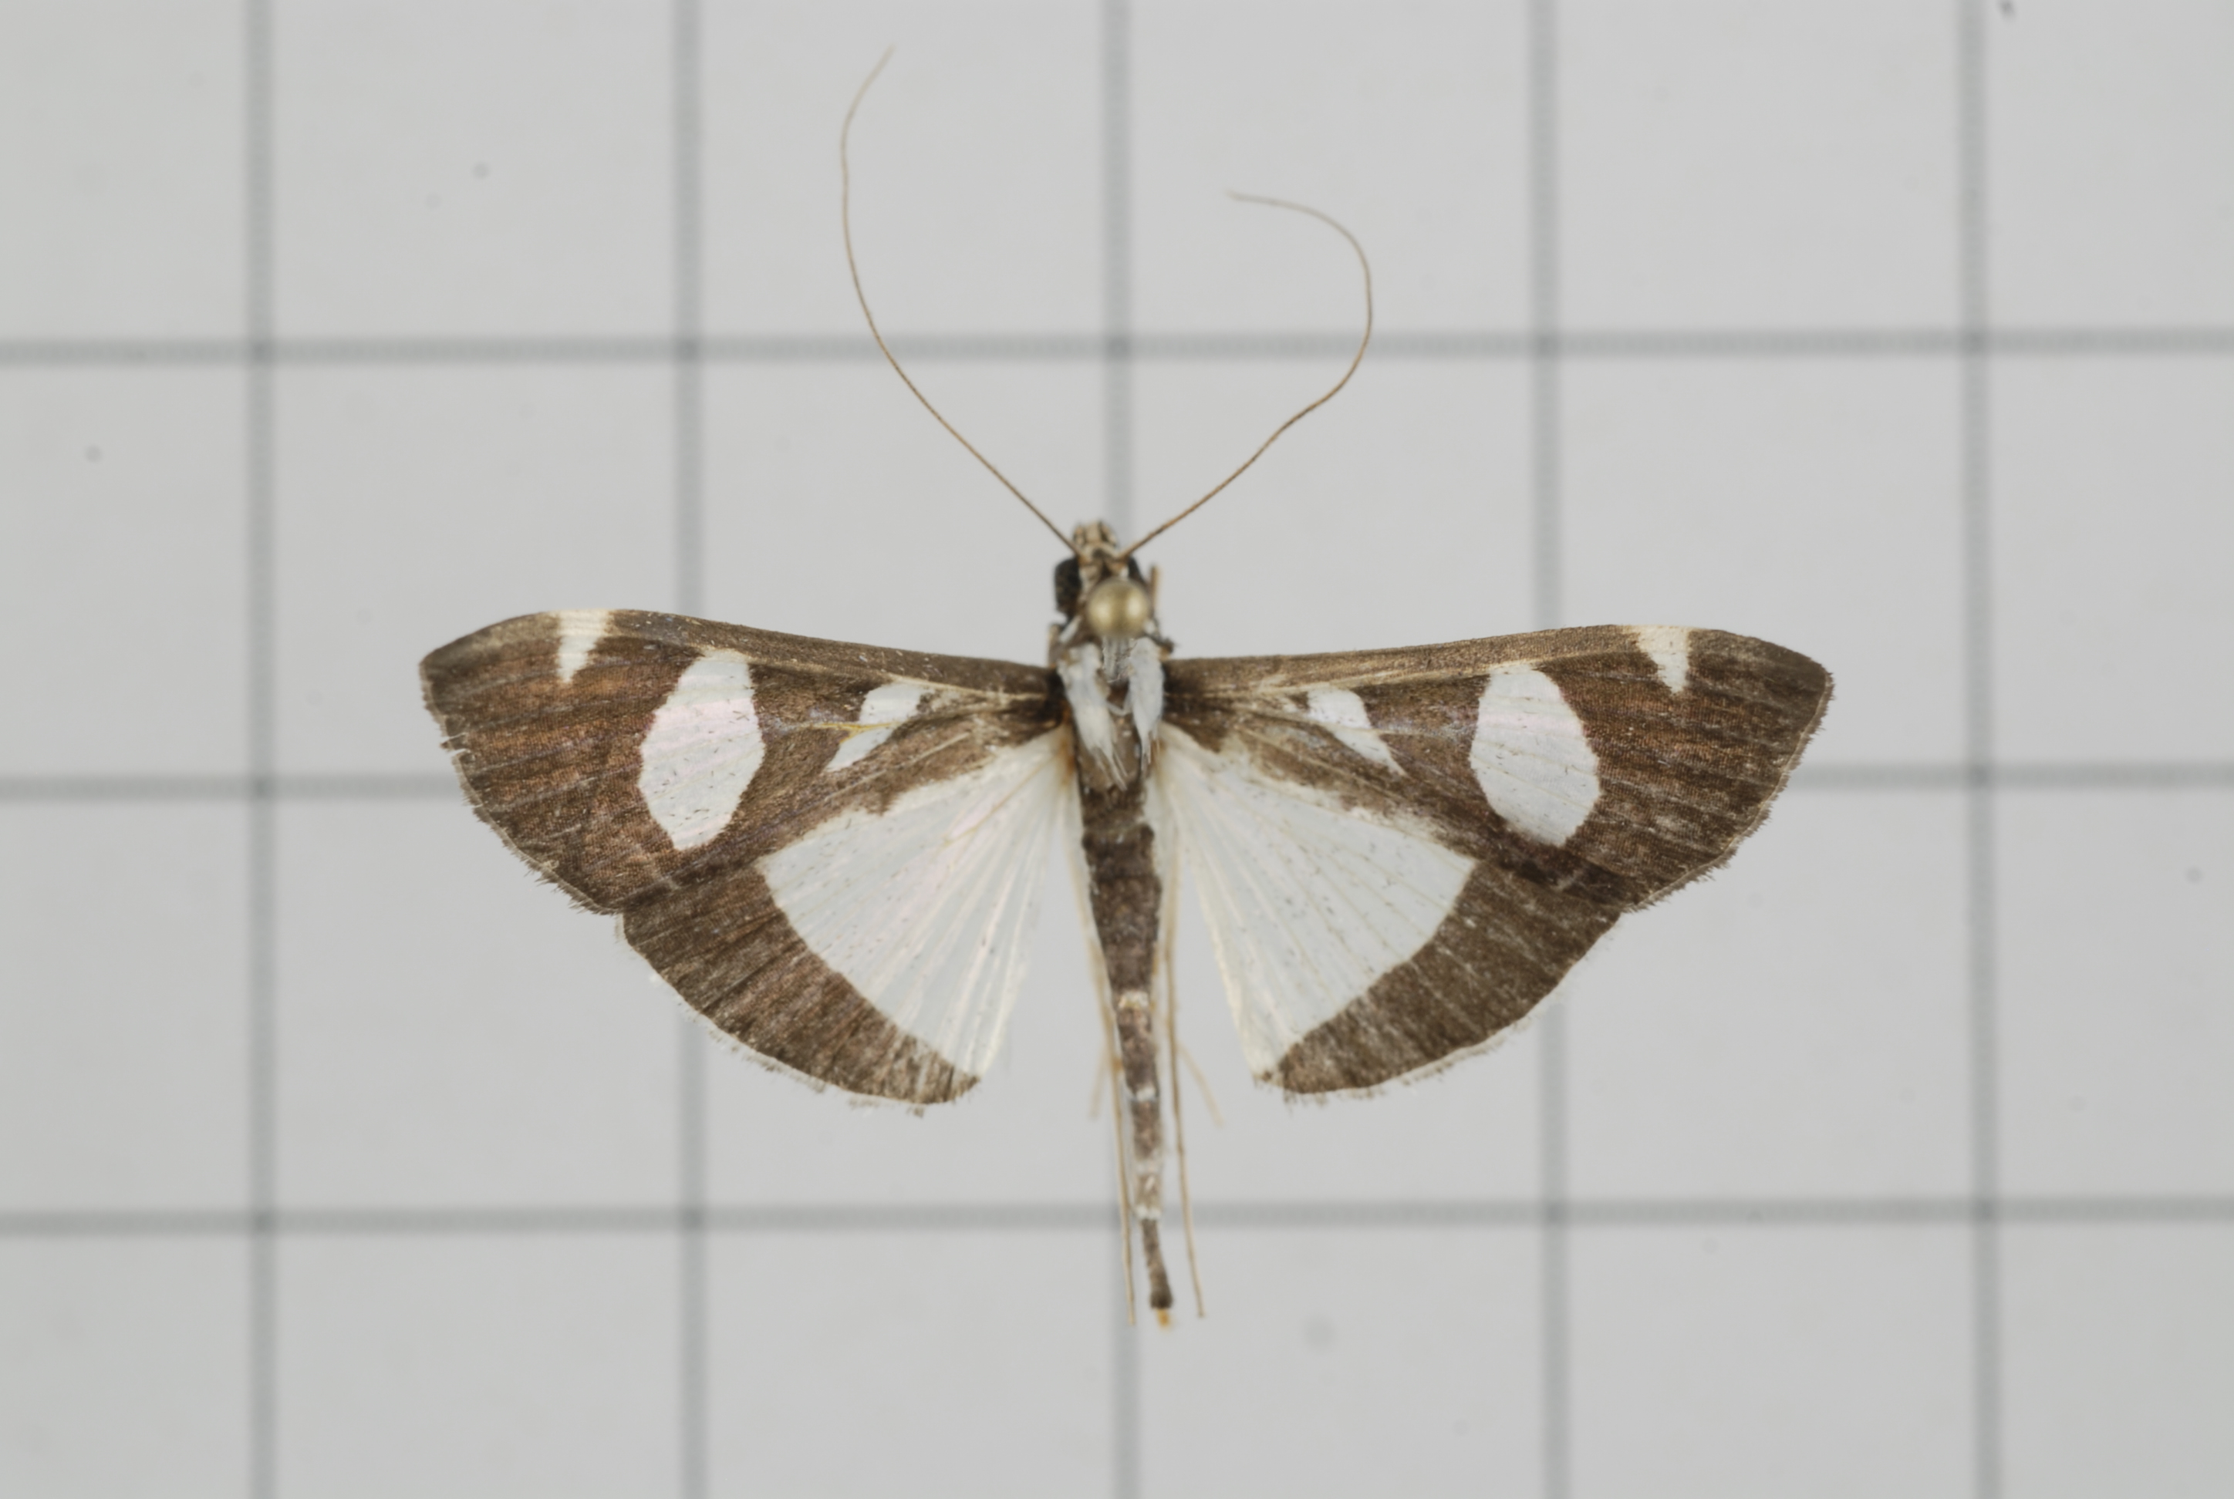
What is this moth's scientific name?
Glyphodes actorionalis
